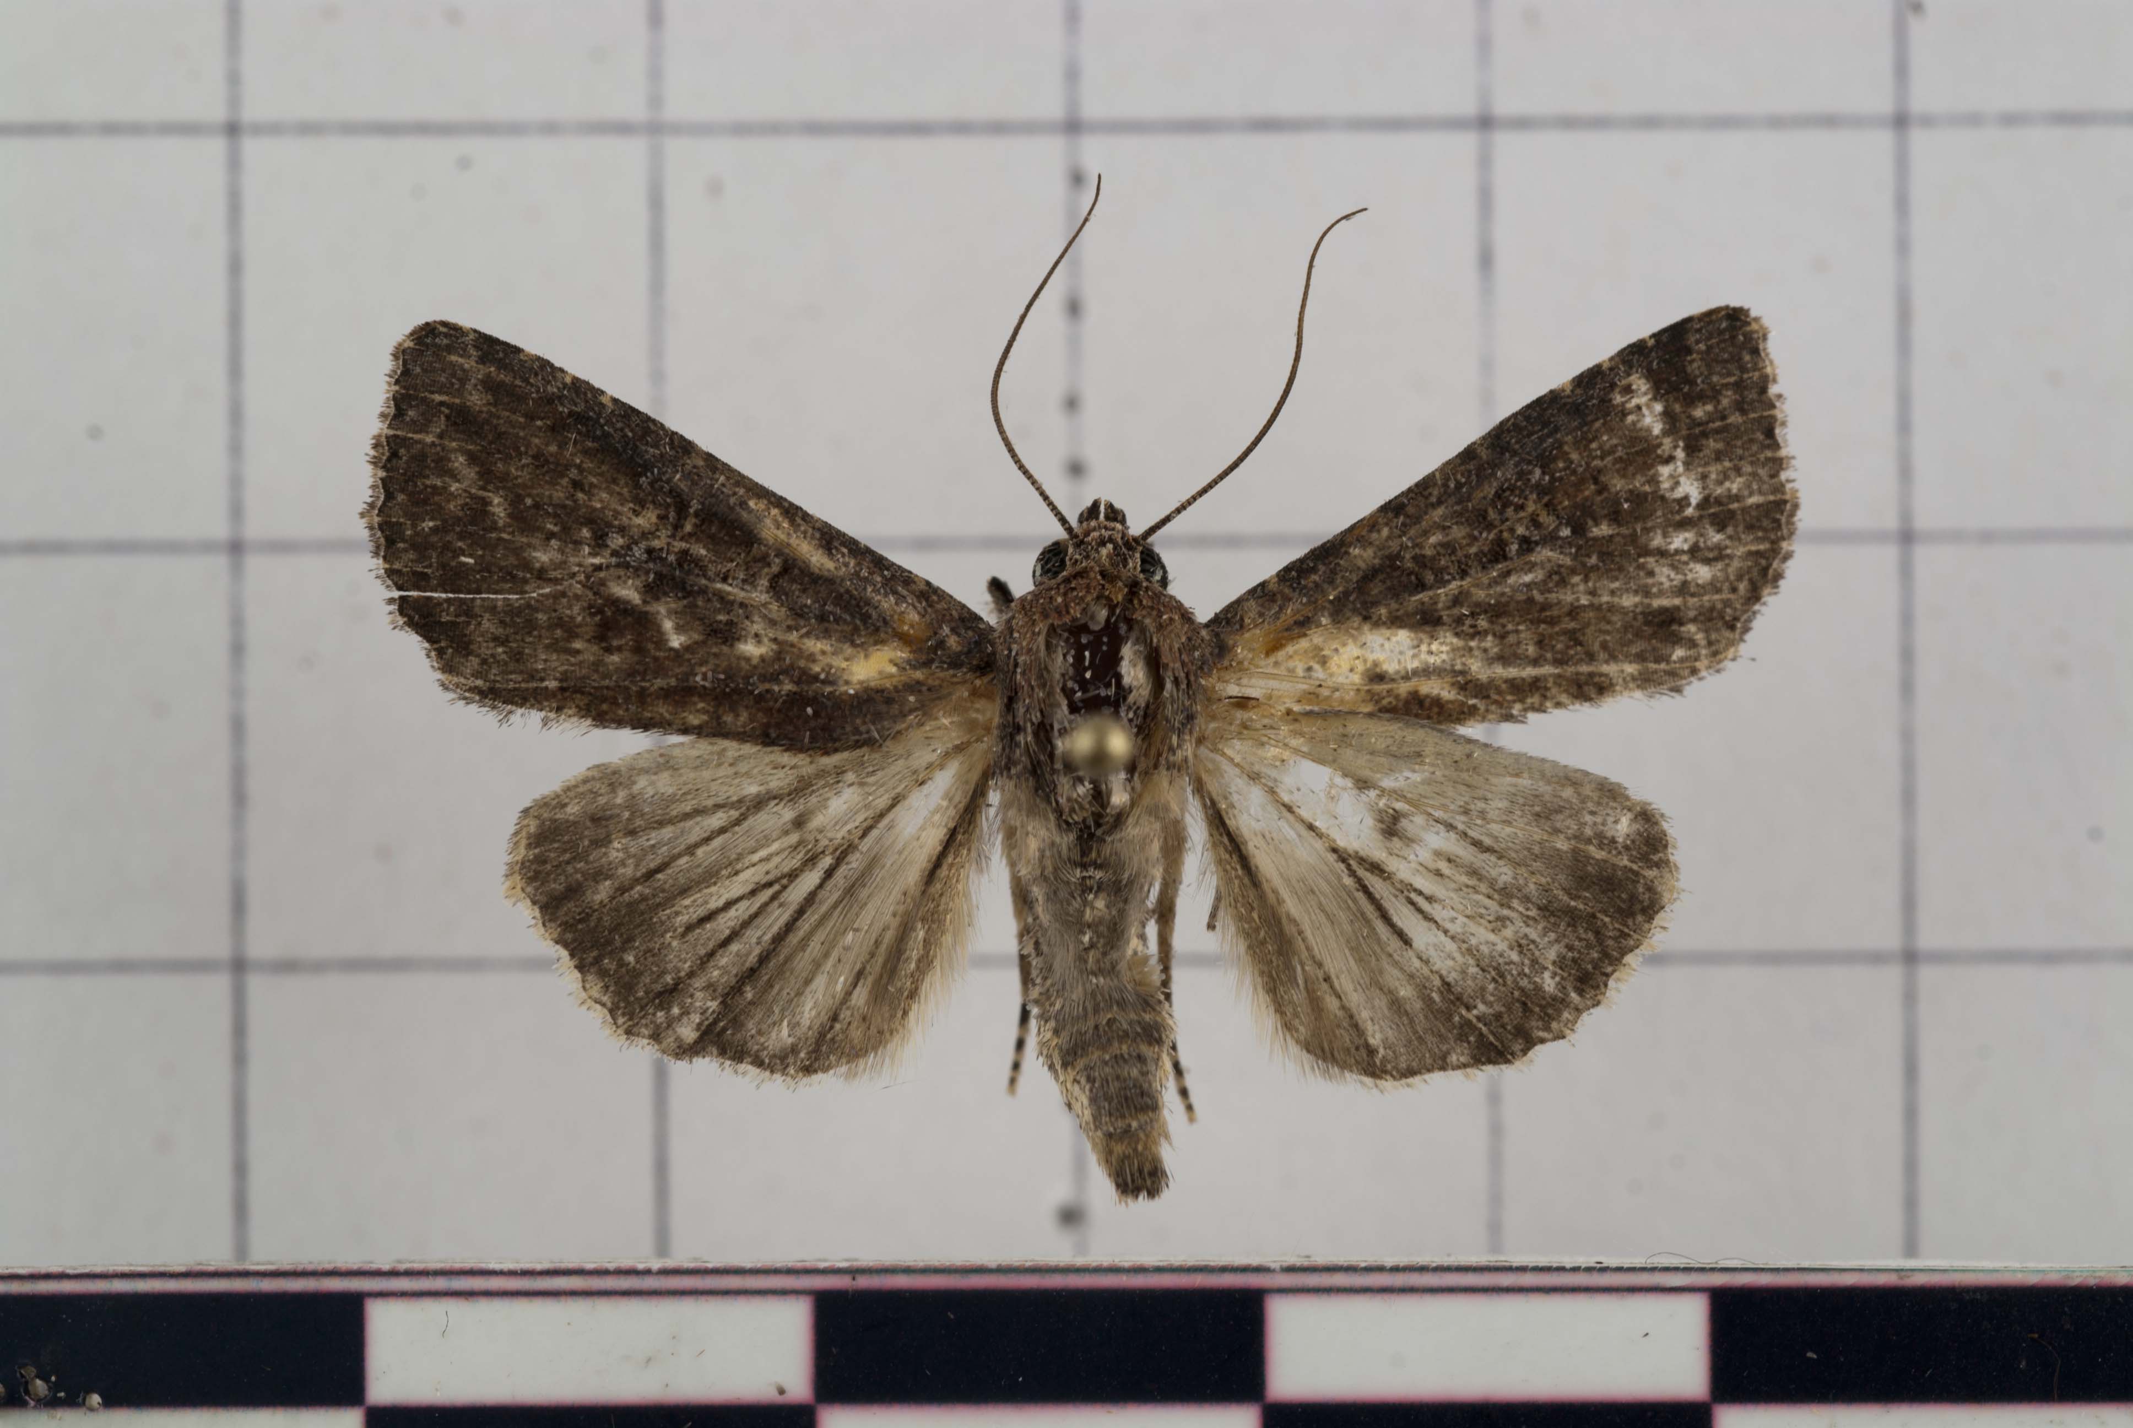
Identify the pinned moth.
Condica serva
